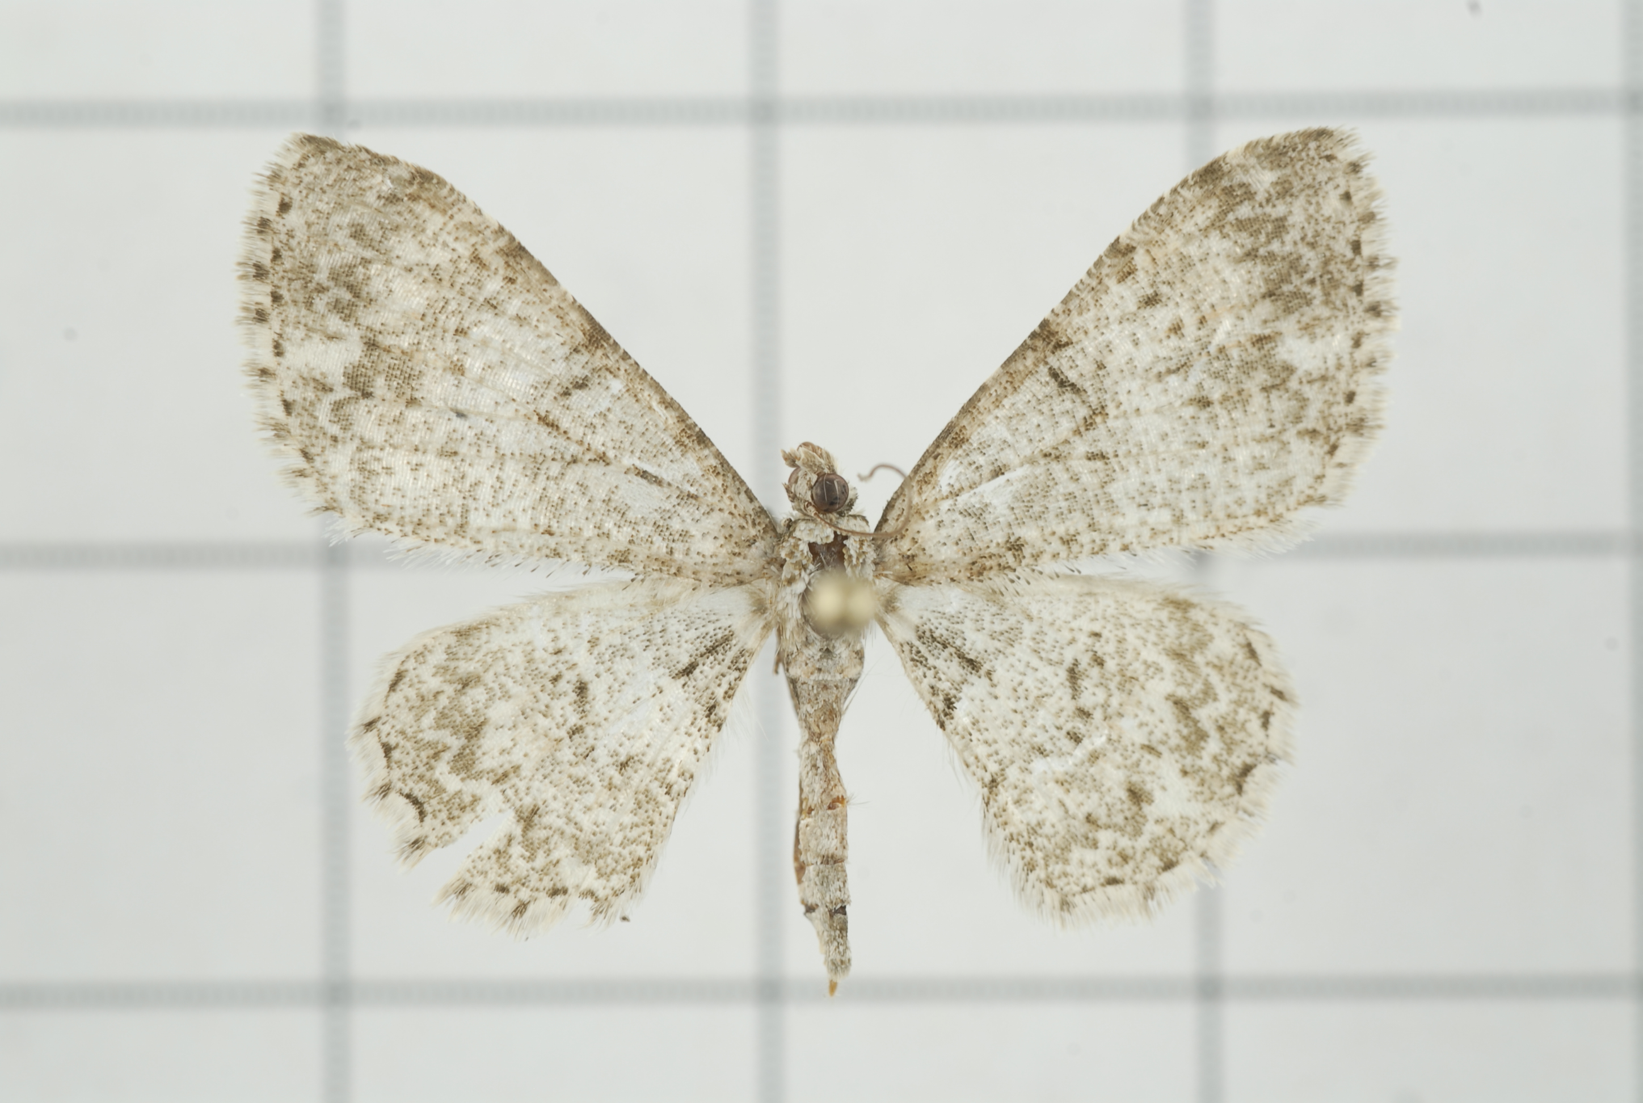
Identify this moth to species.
Myrioblephara simplaria simplaria
